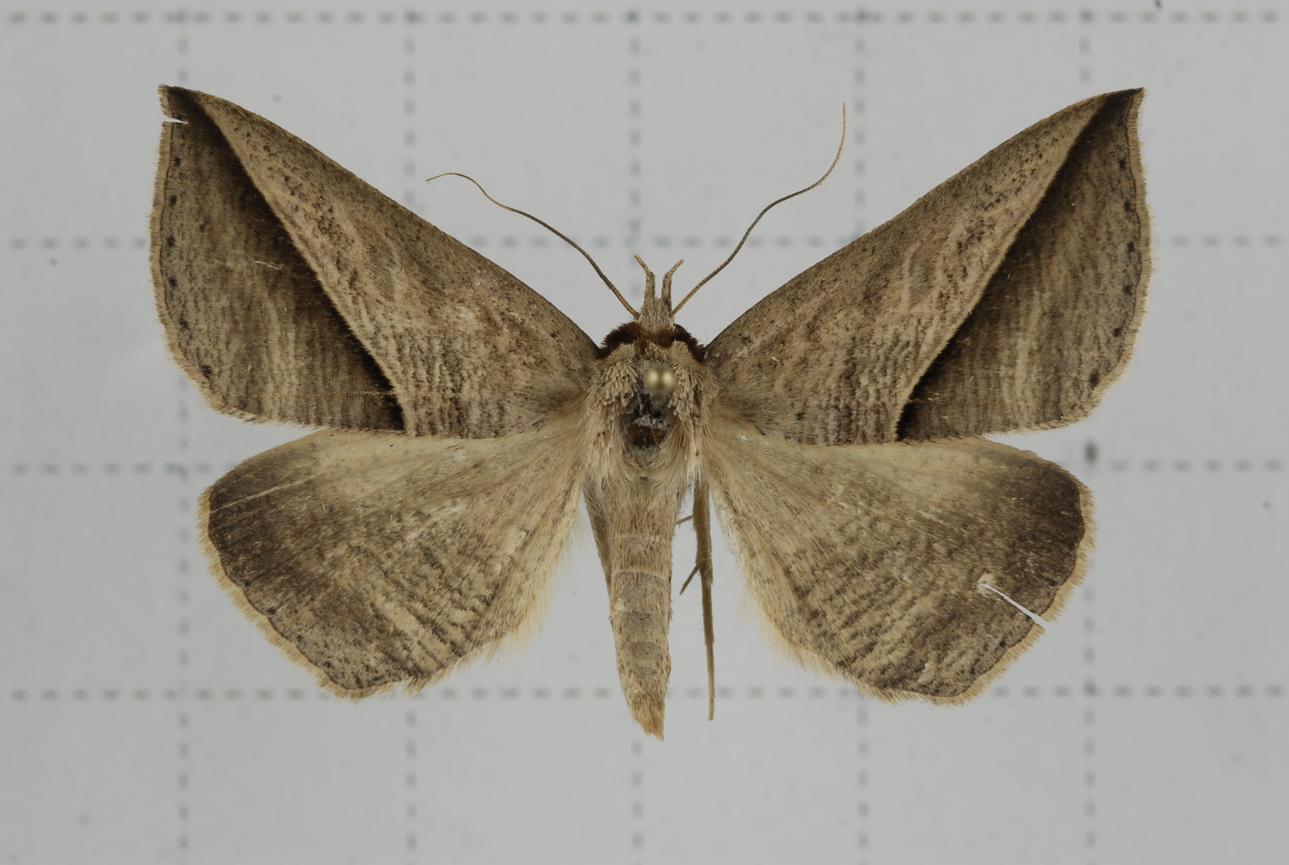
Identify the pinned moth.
Dierna strigata
